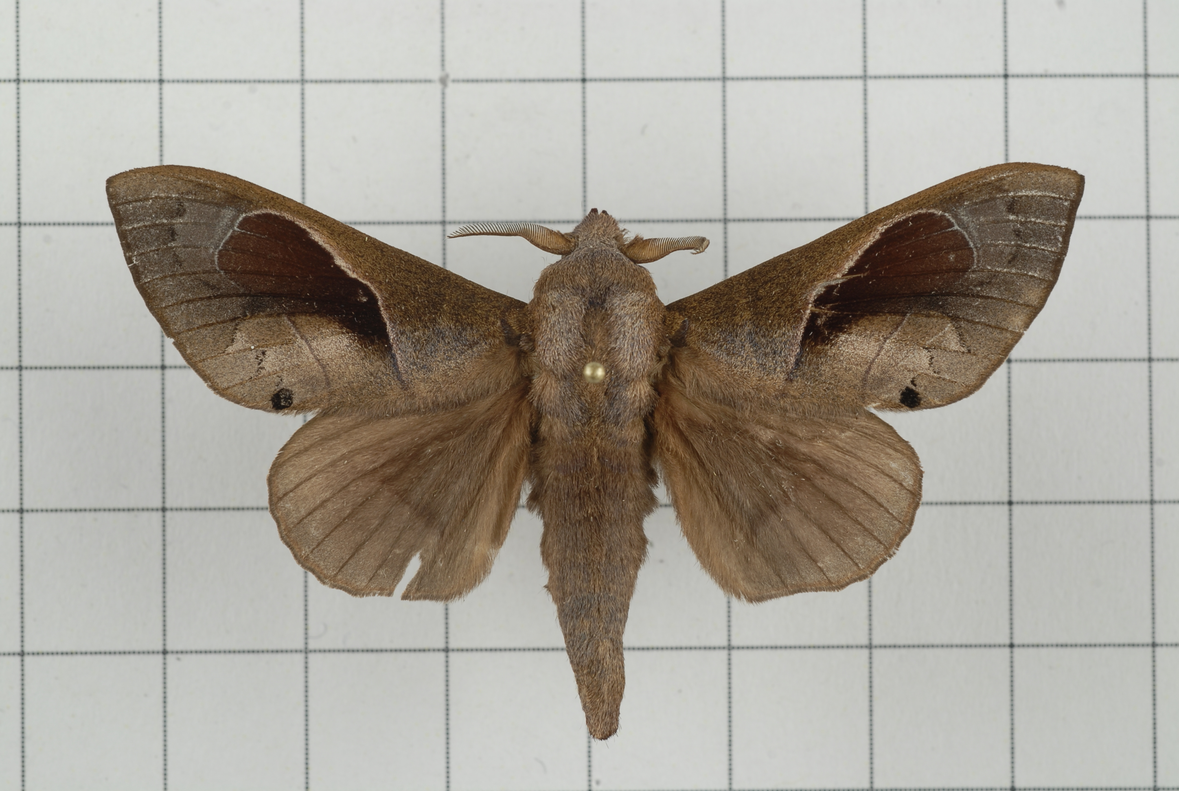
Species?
Paralebeda femorata mirabilis
